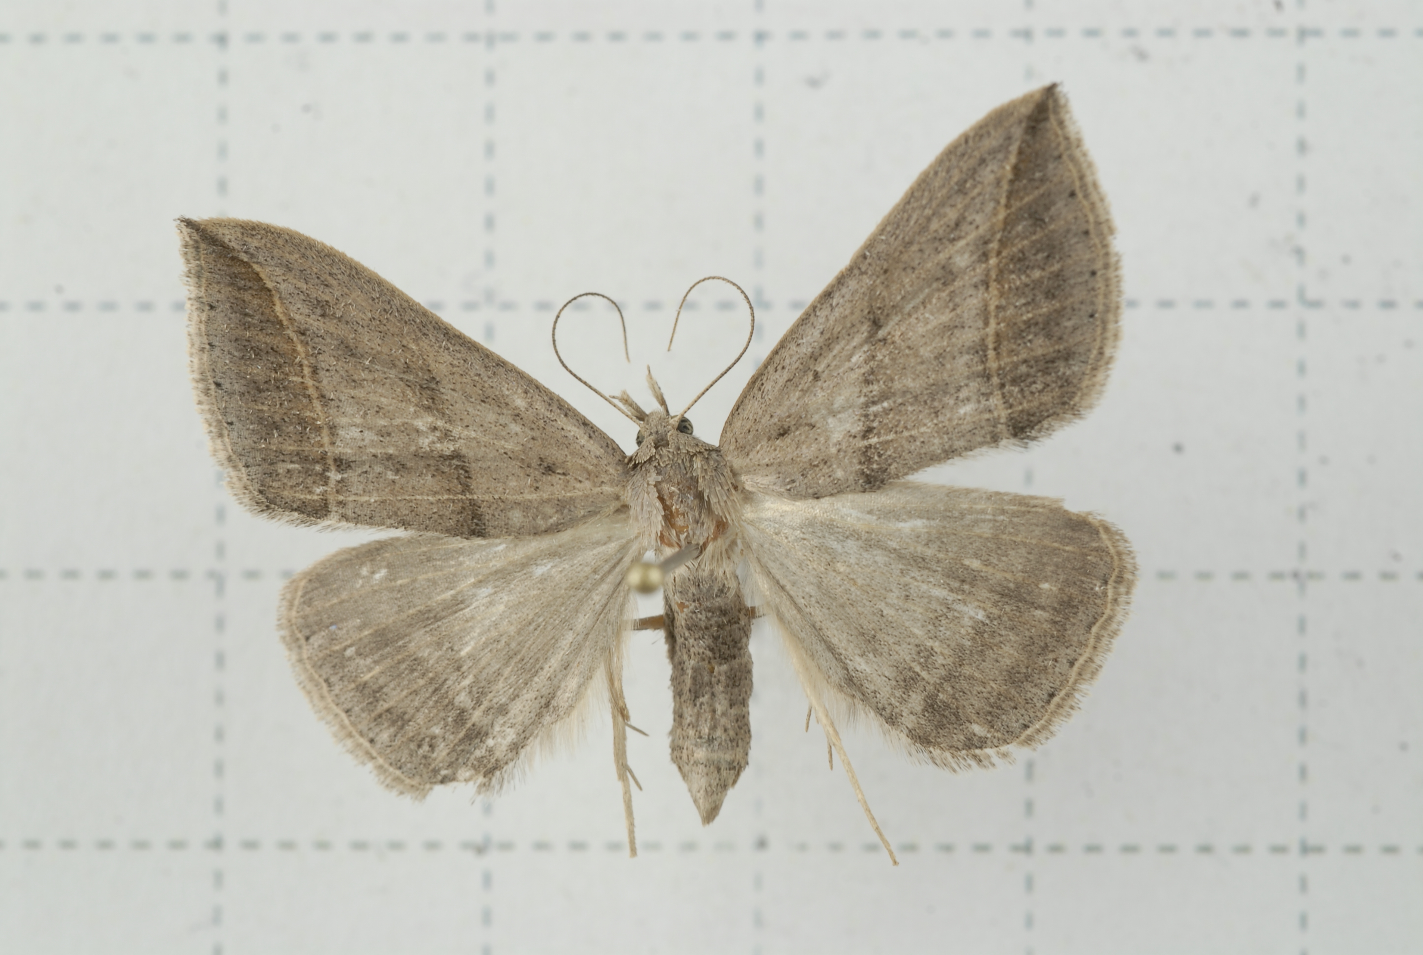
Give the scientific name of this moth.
Blasticorhinus bifasciata
